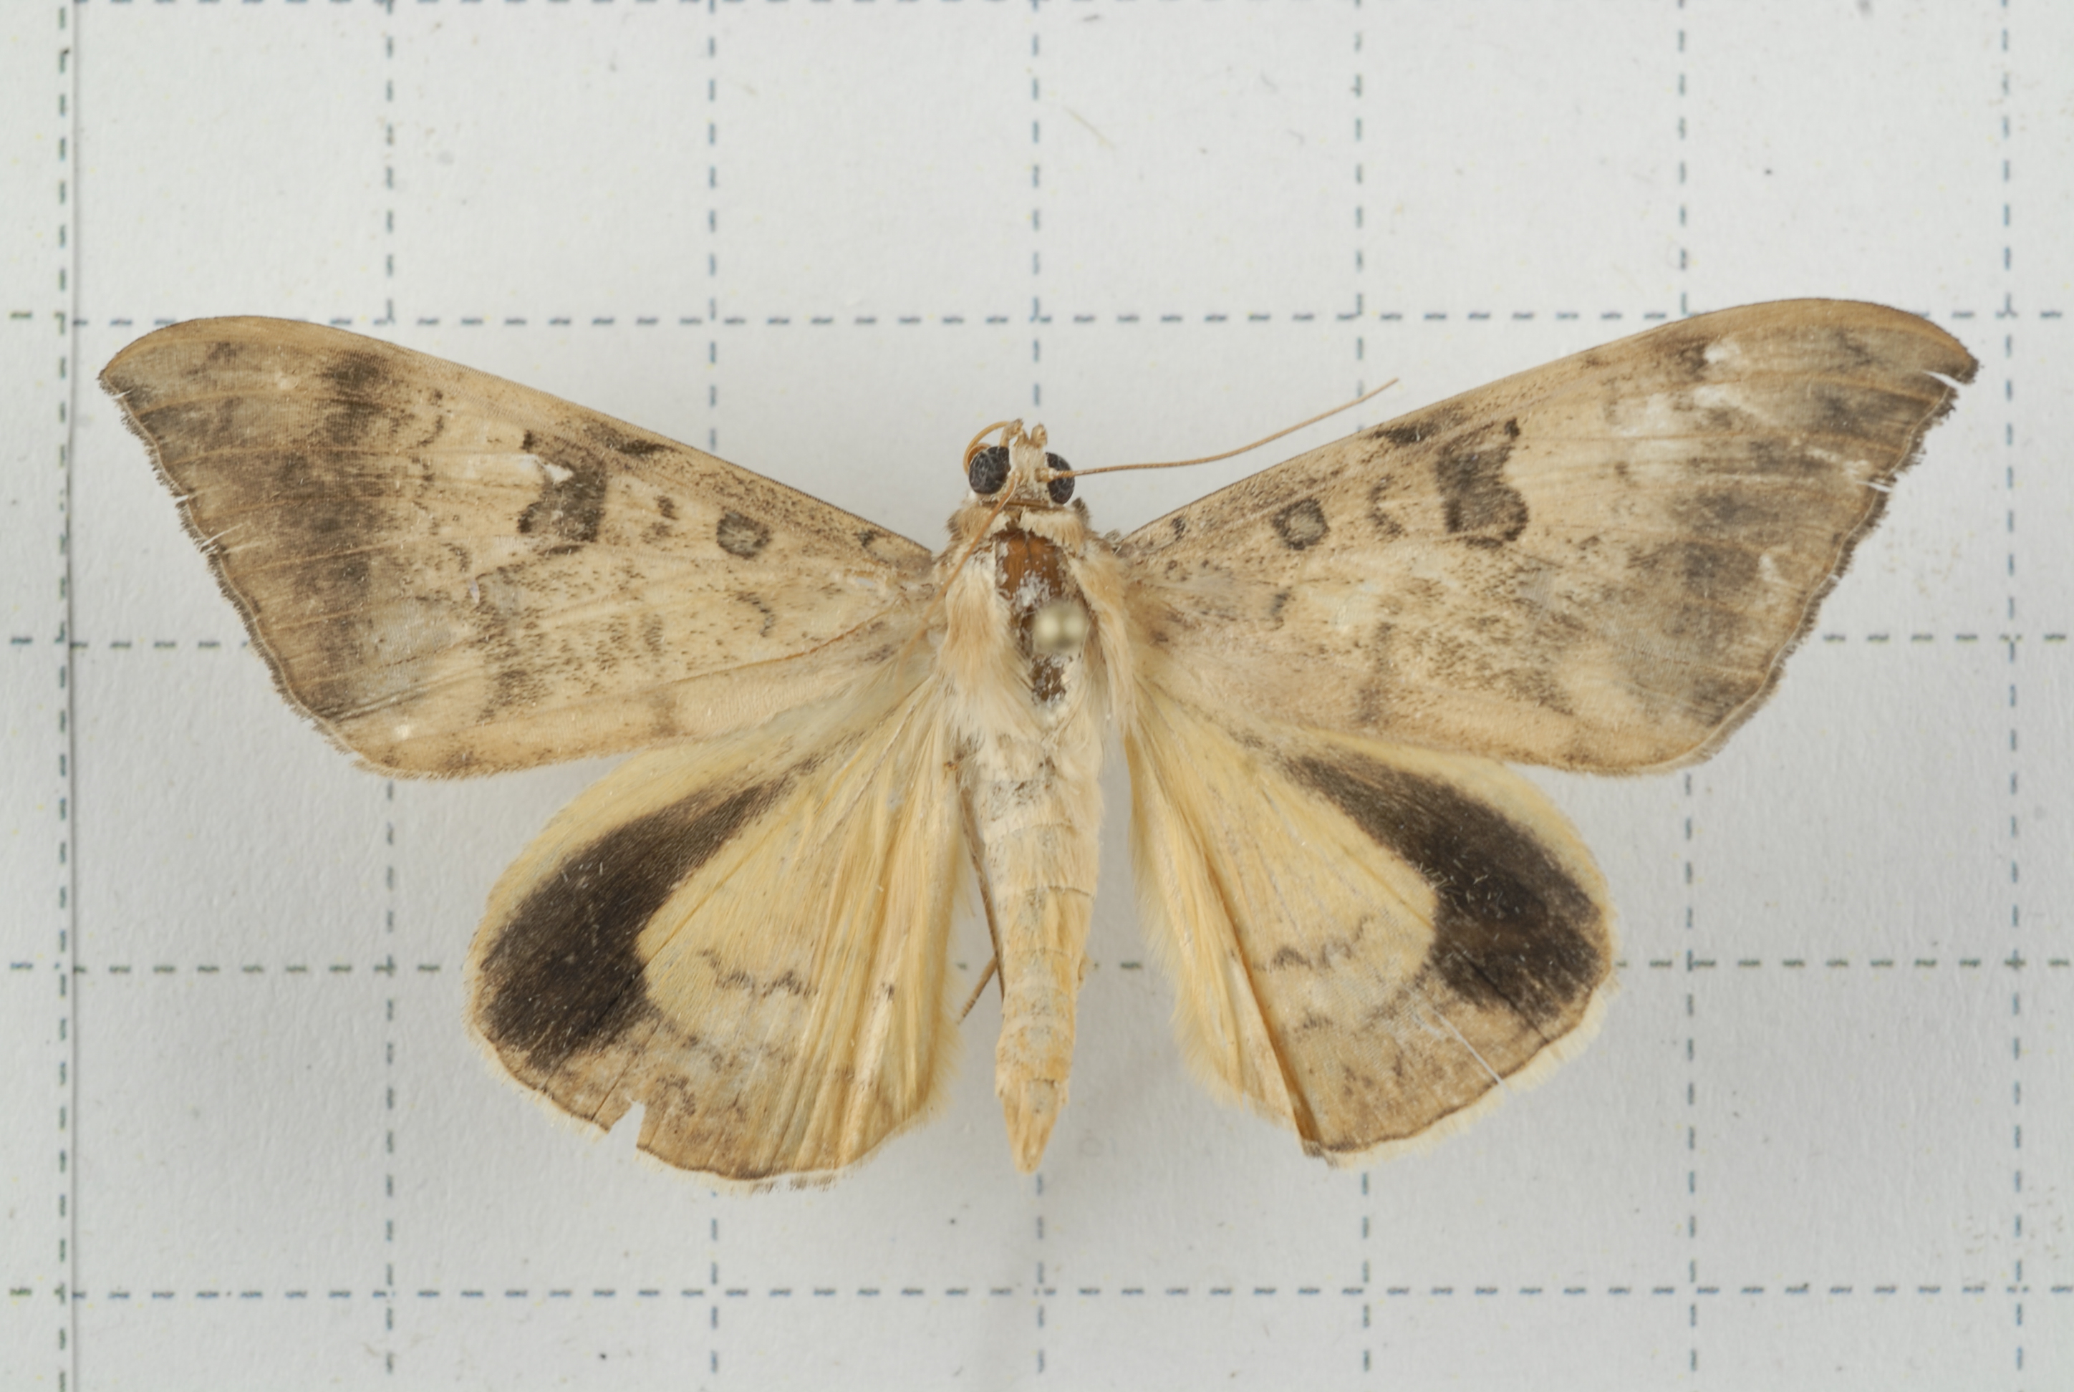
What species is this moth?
Oxyodes scrobiculata
